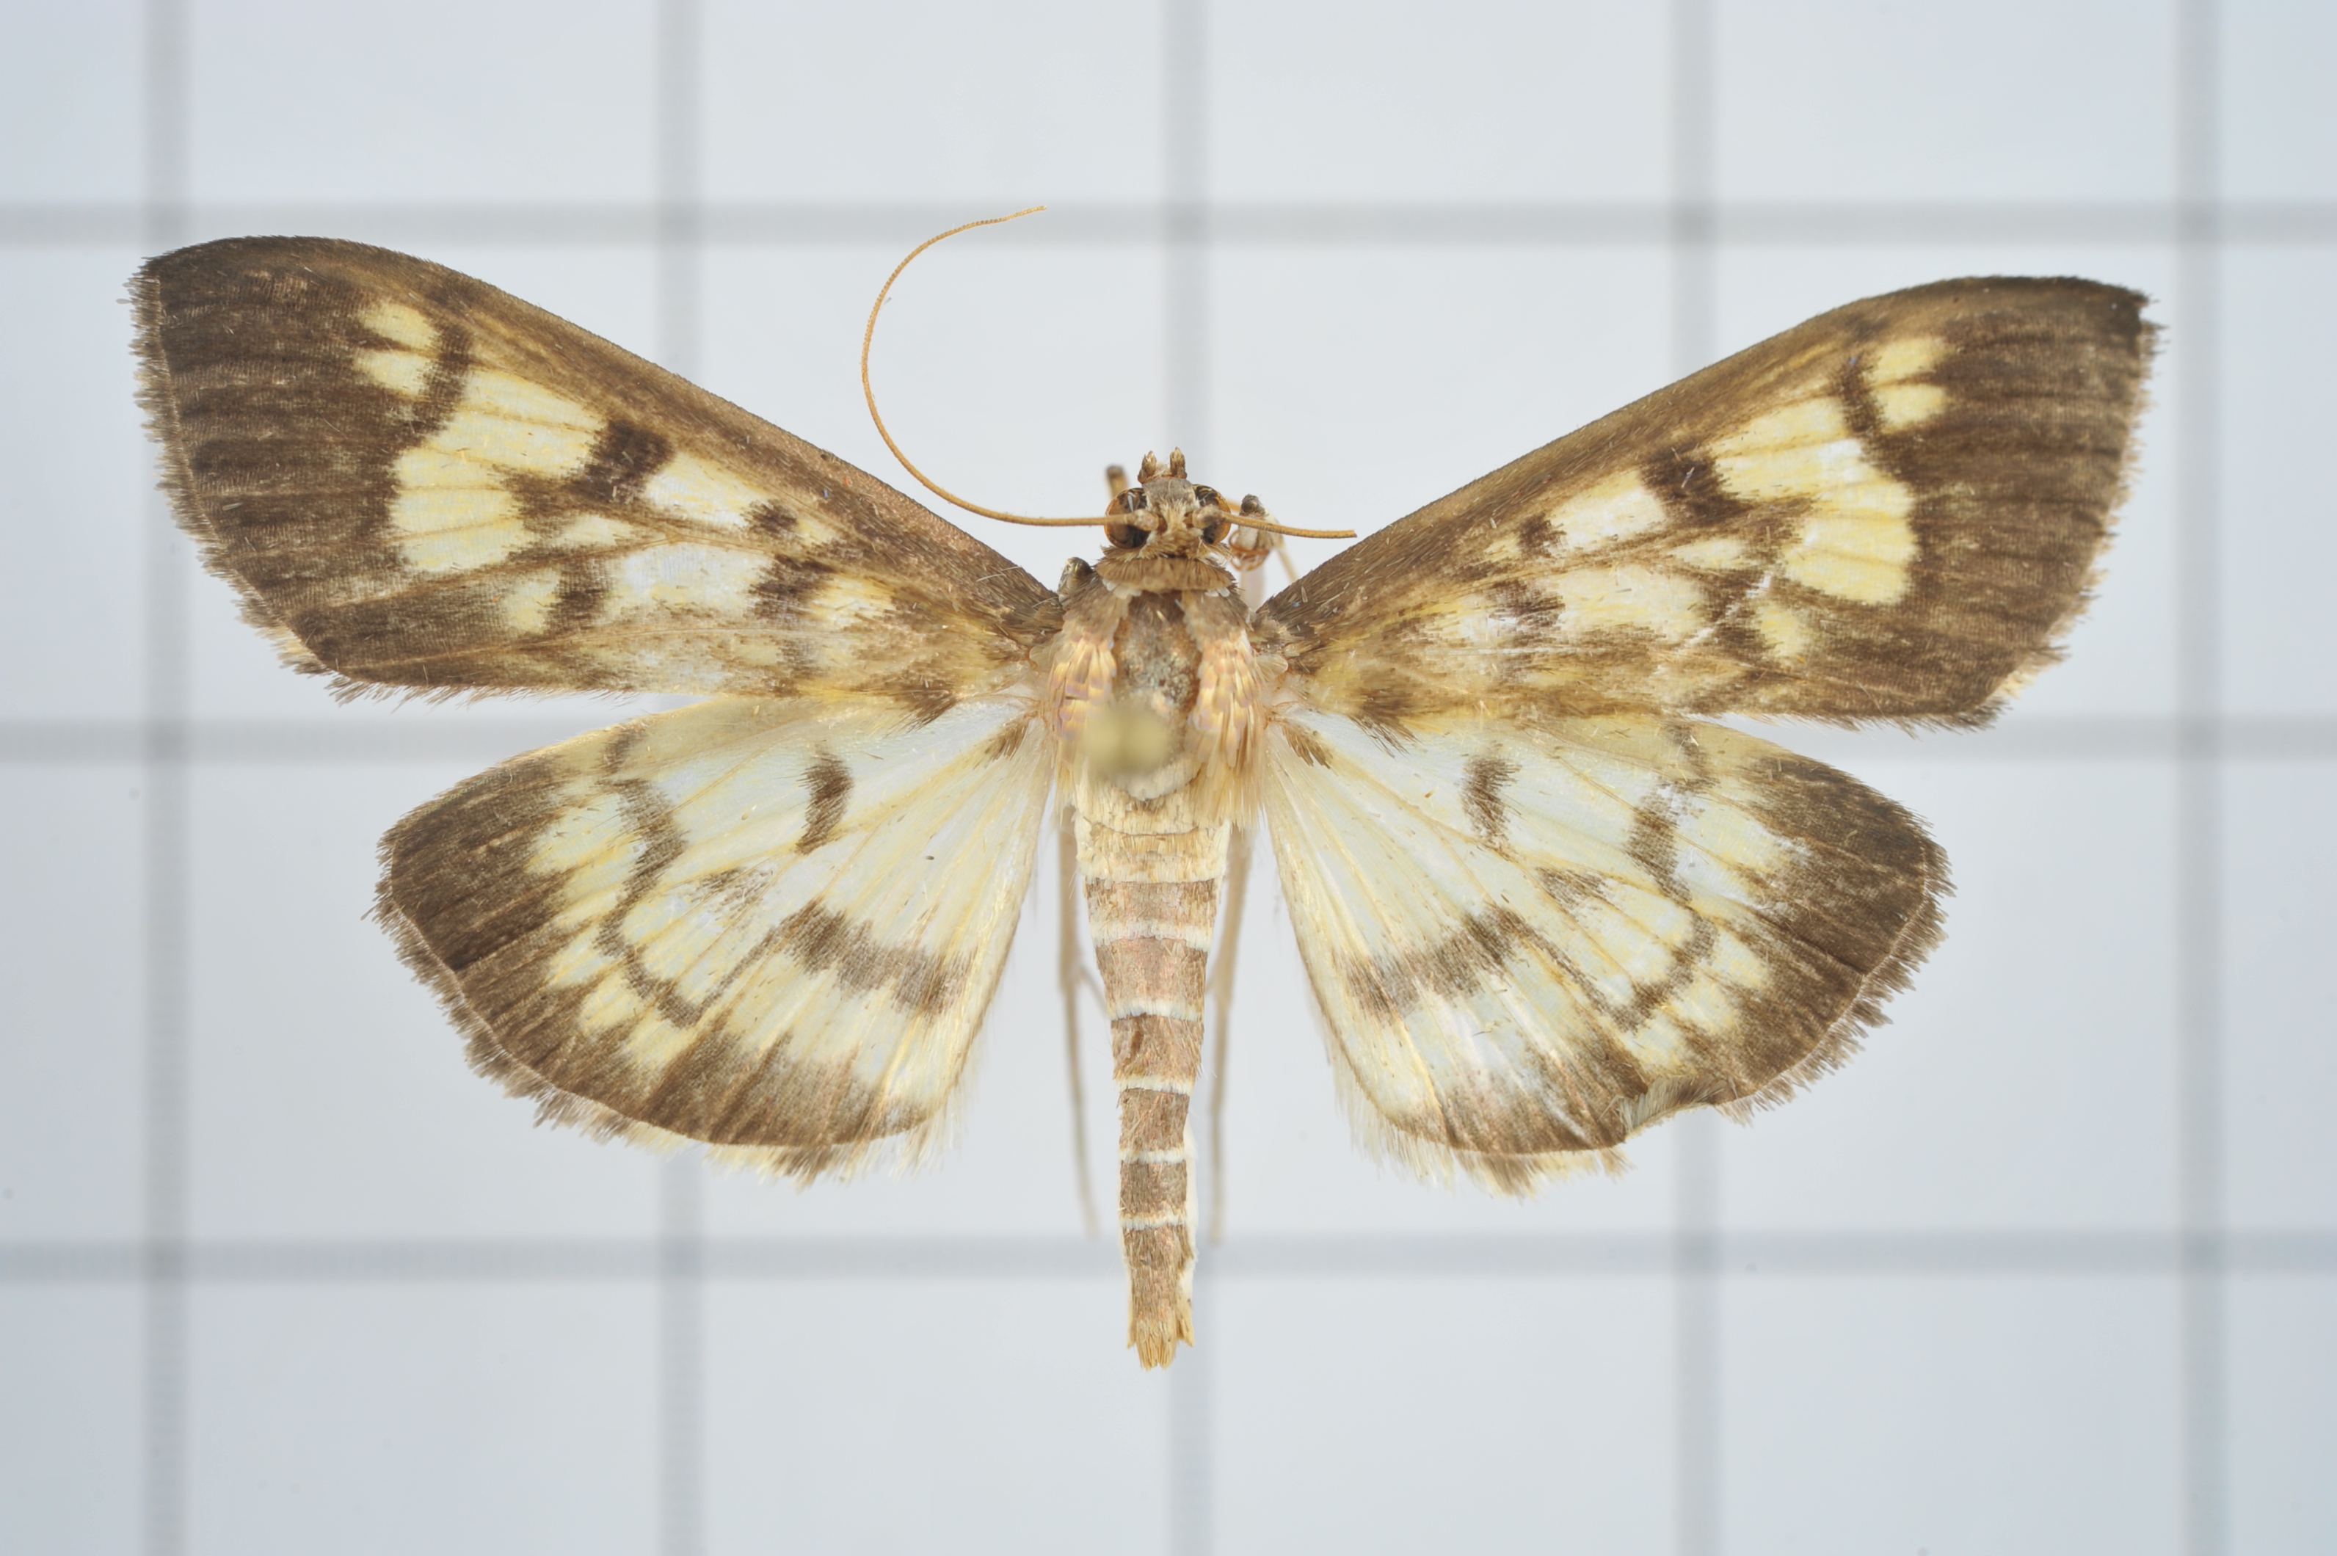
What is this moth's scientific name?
Syllepte taiwanalis
